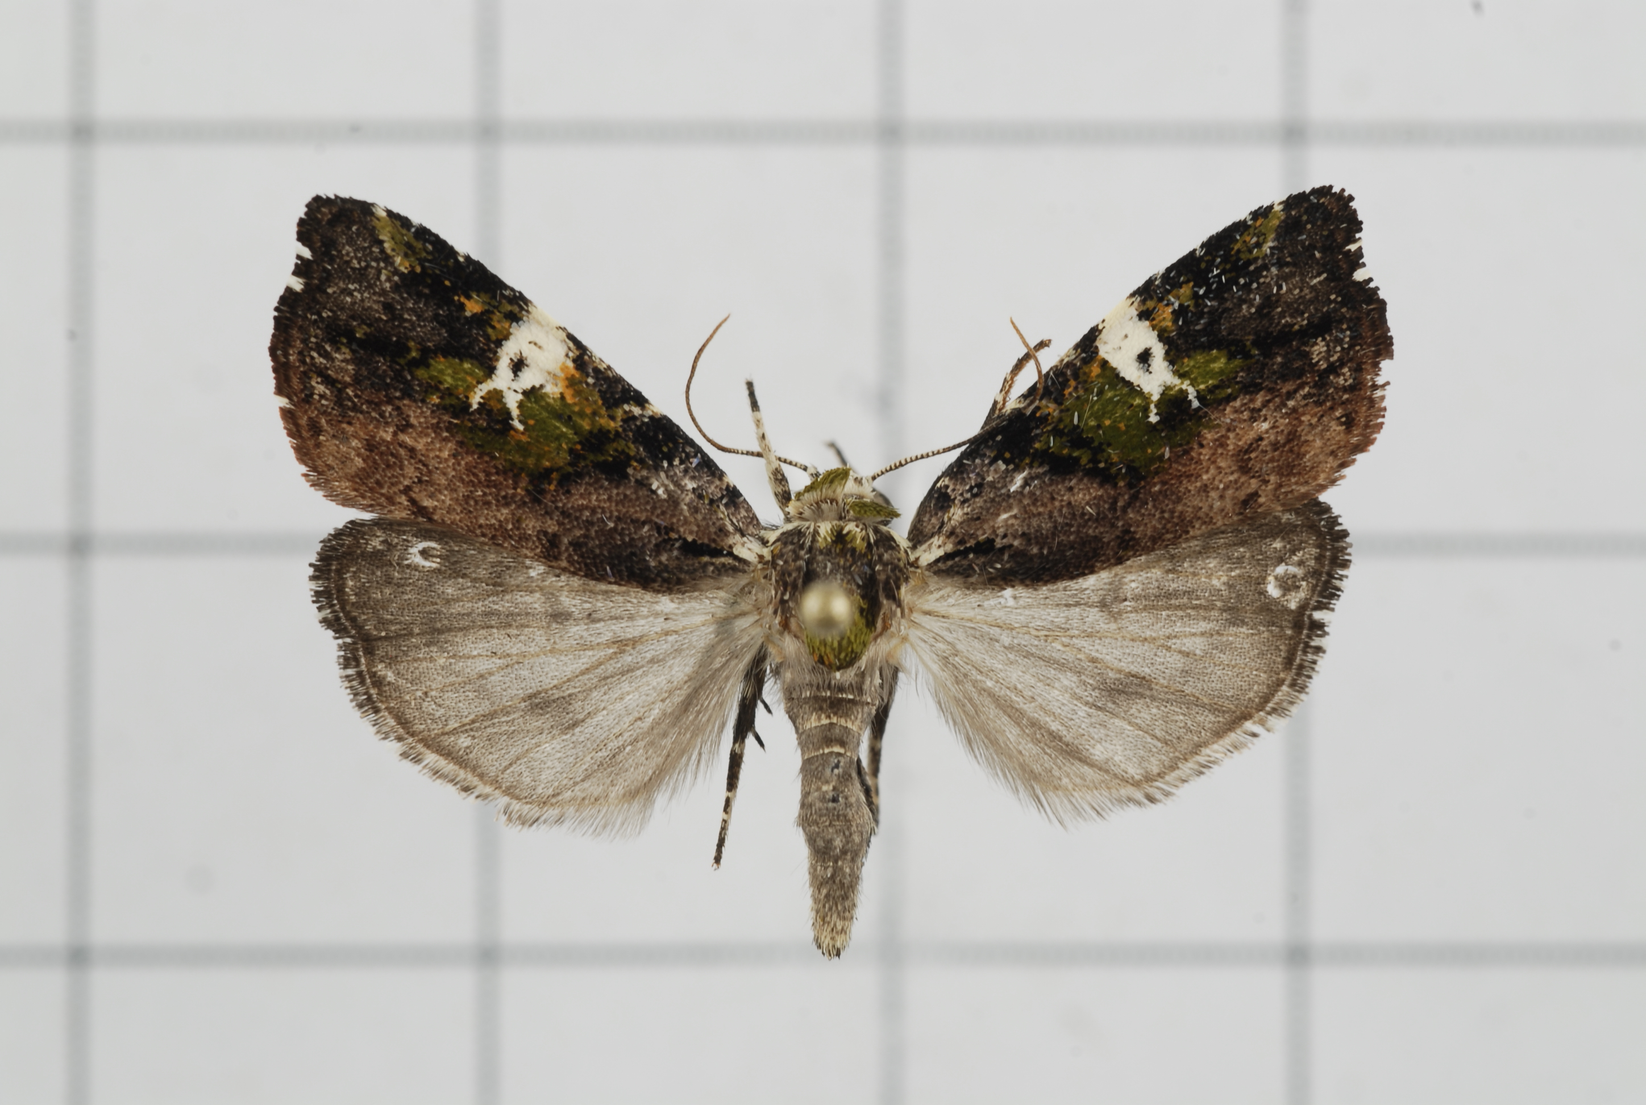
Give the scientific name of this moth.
Prometopus flavicollis
